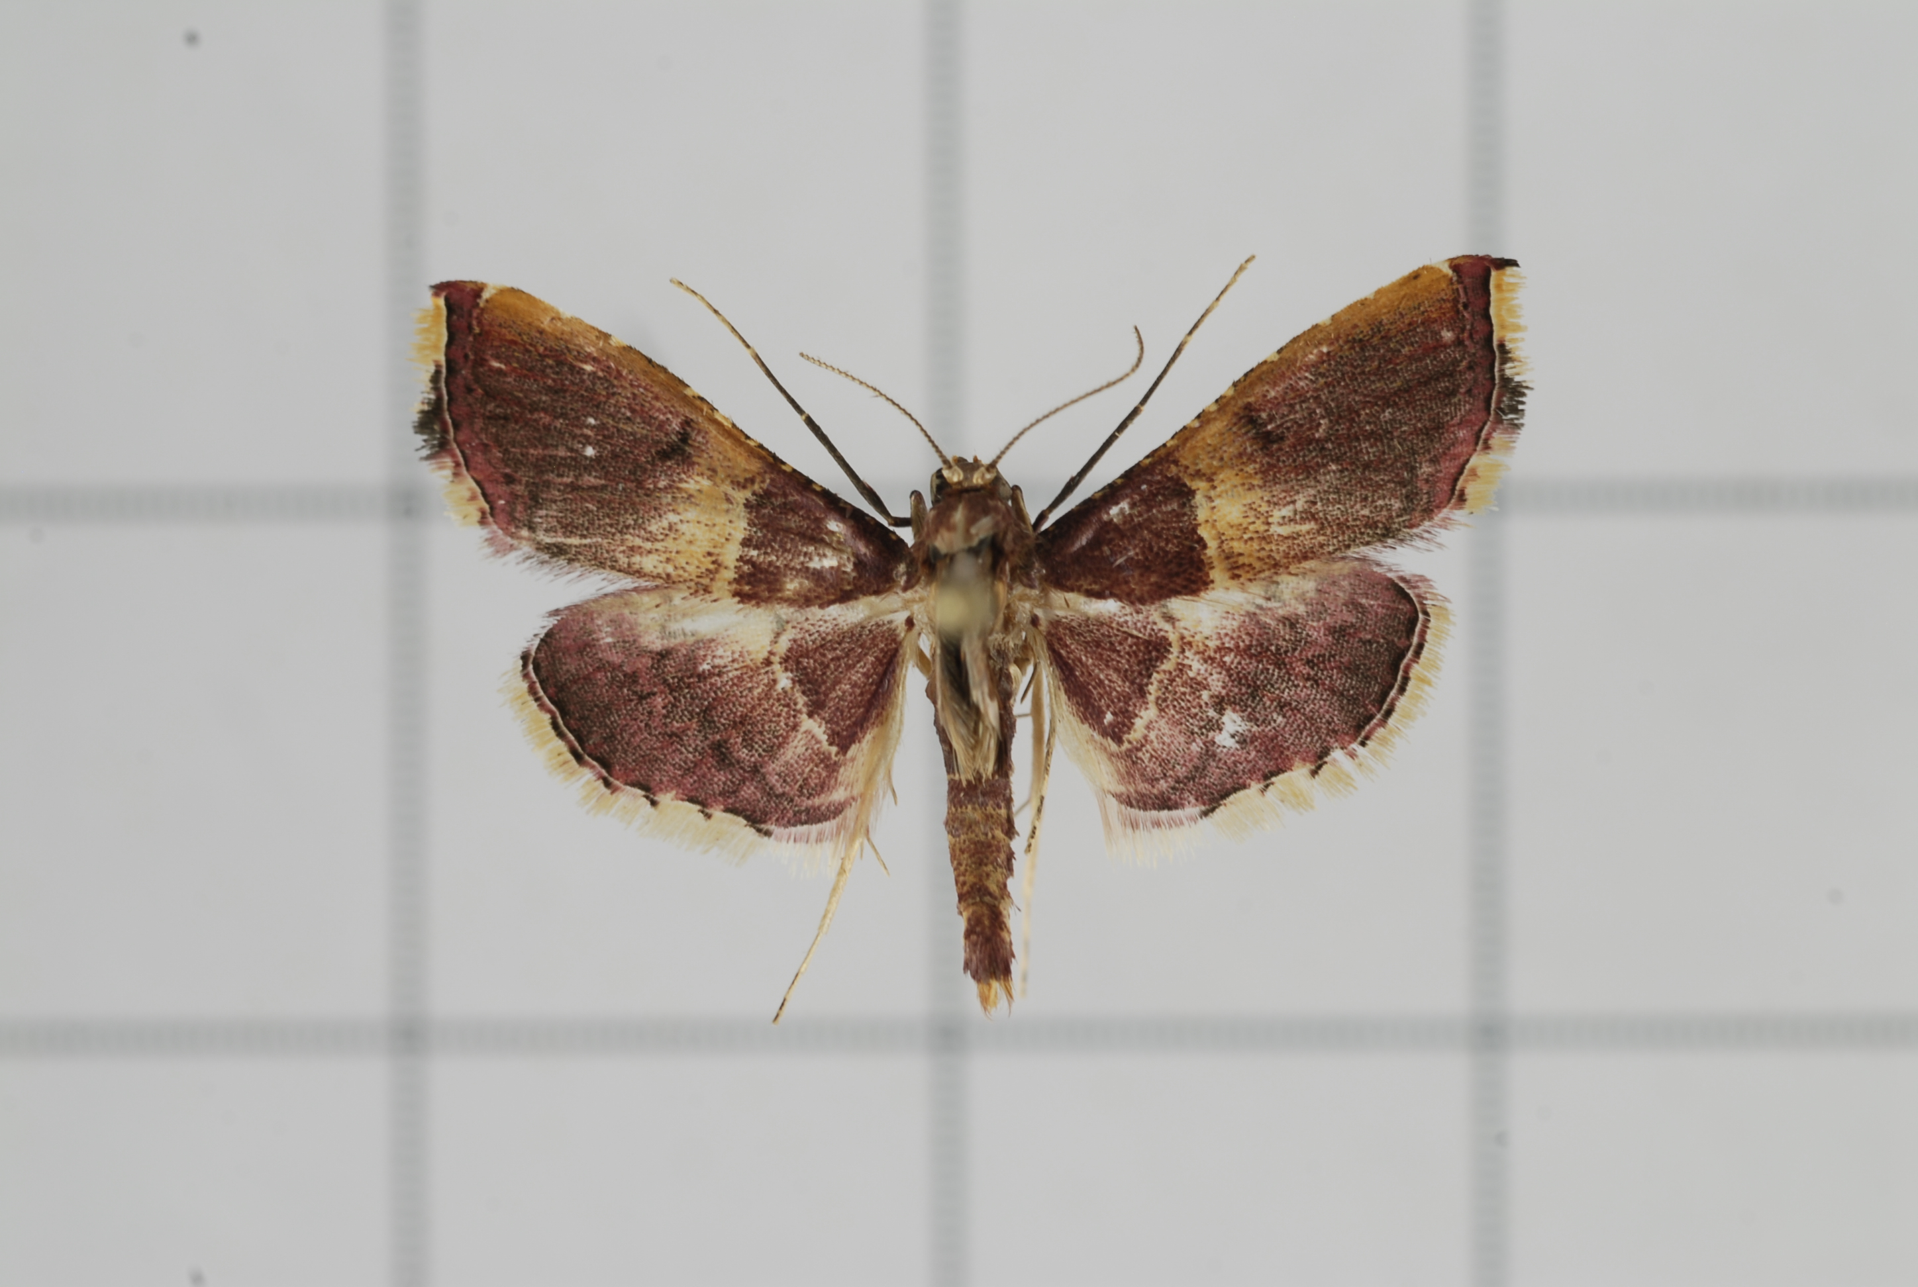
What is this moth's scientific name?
Endotricha olivacealis
